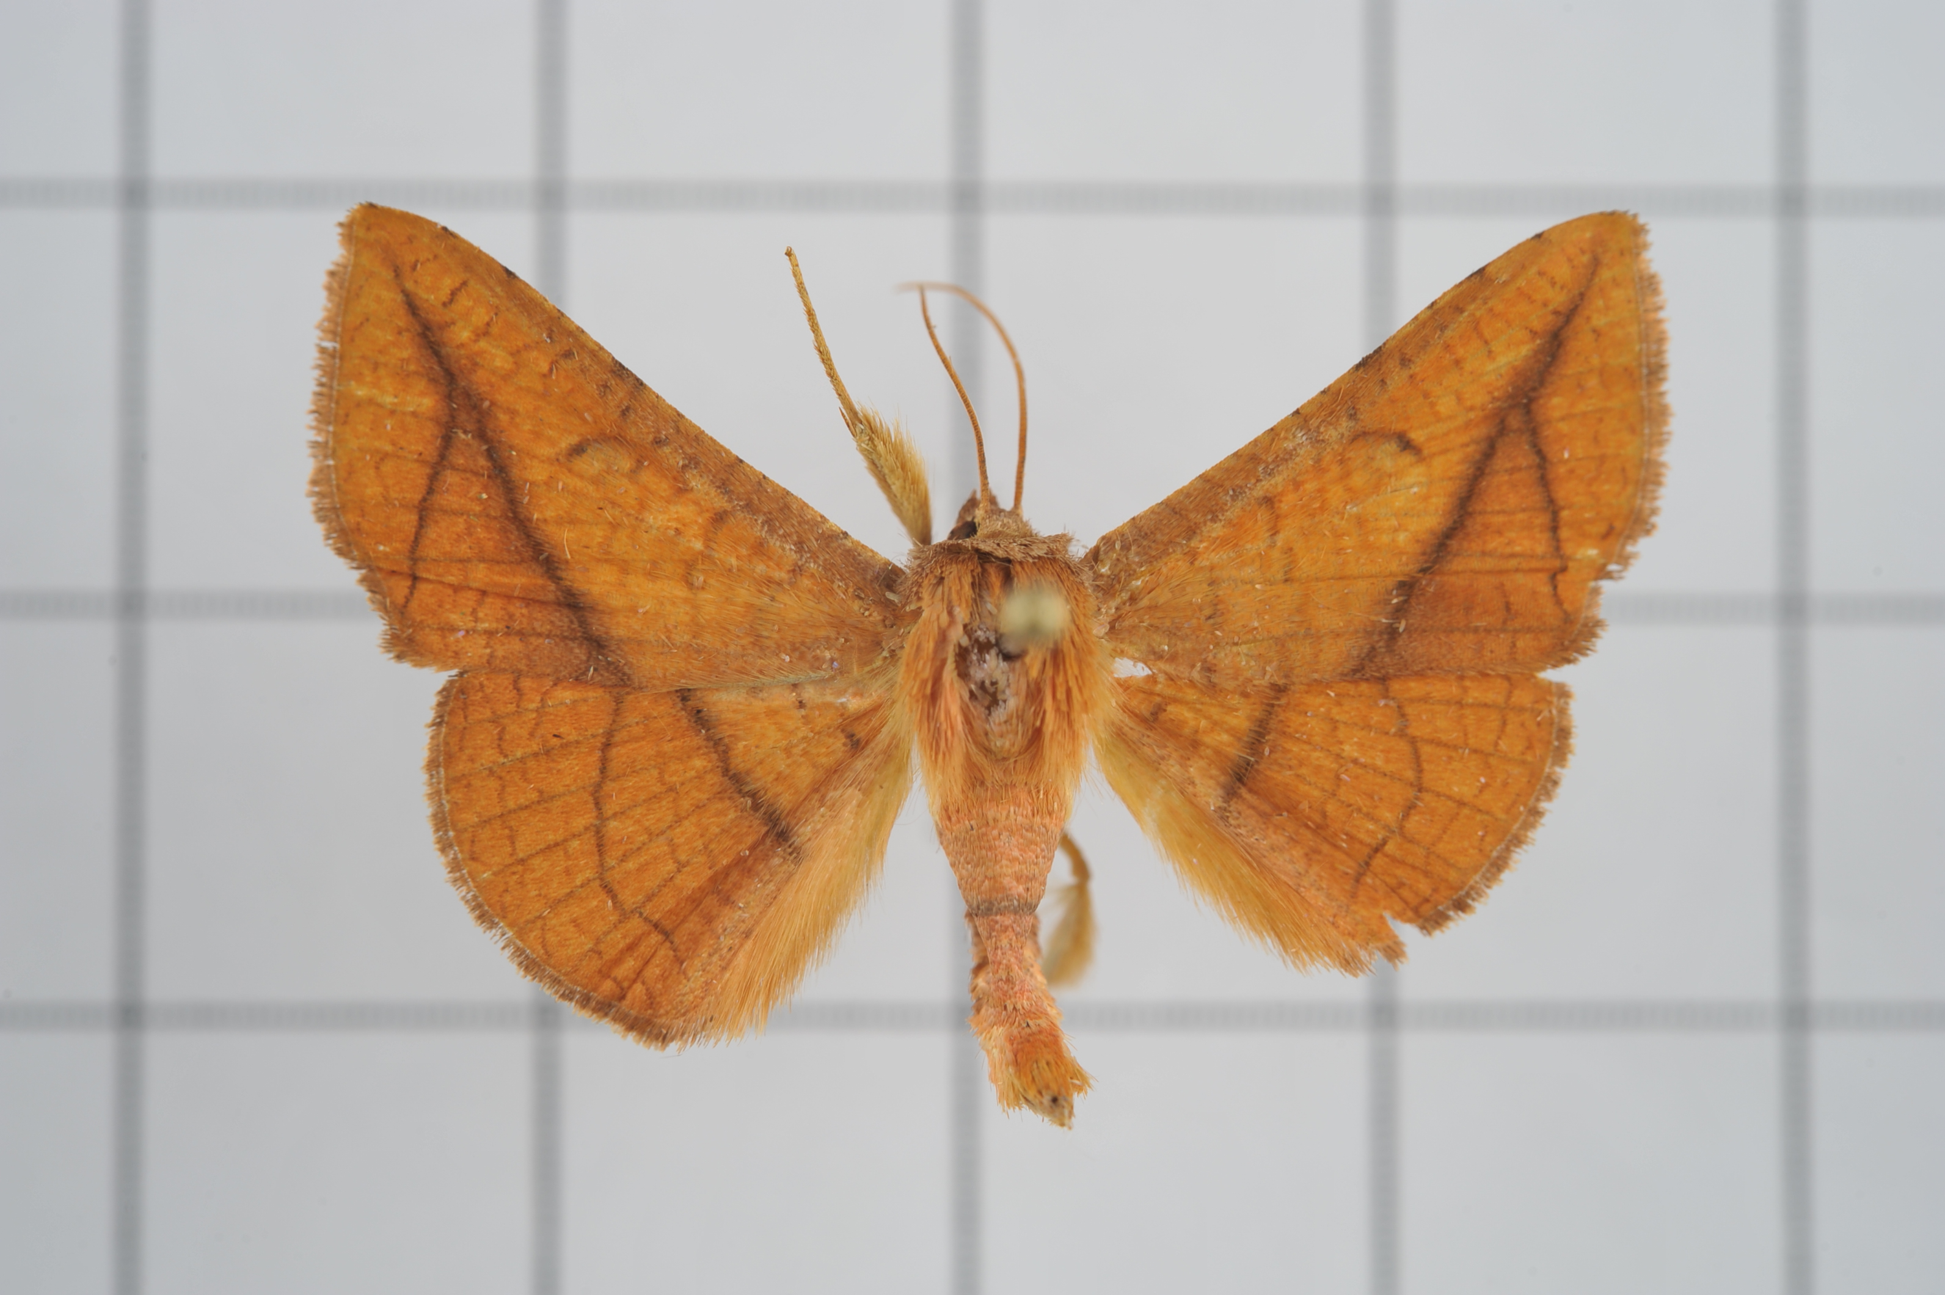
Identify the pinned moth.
Sonagara strigipennis
